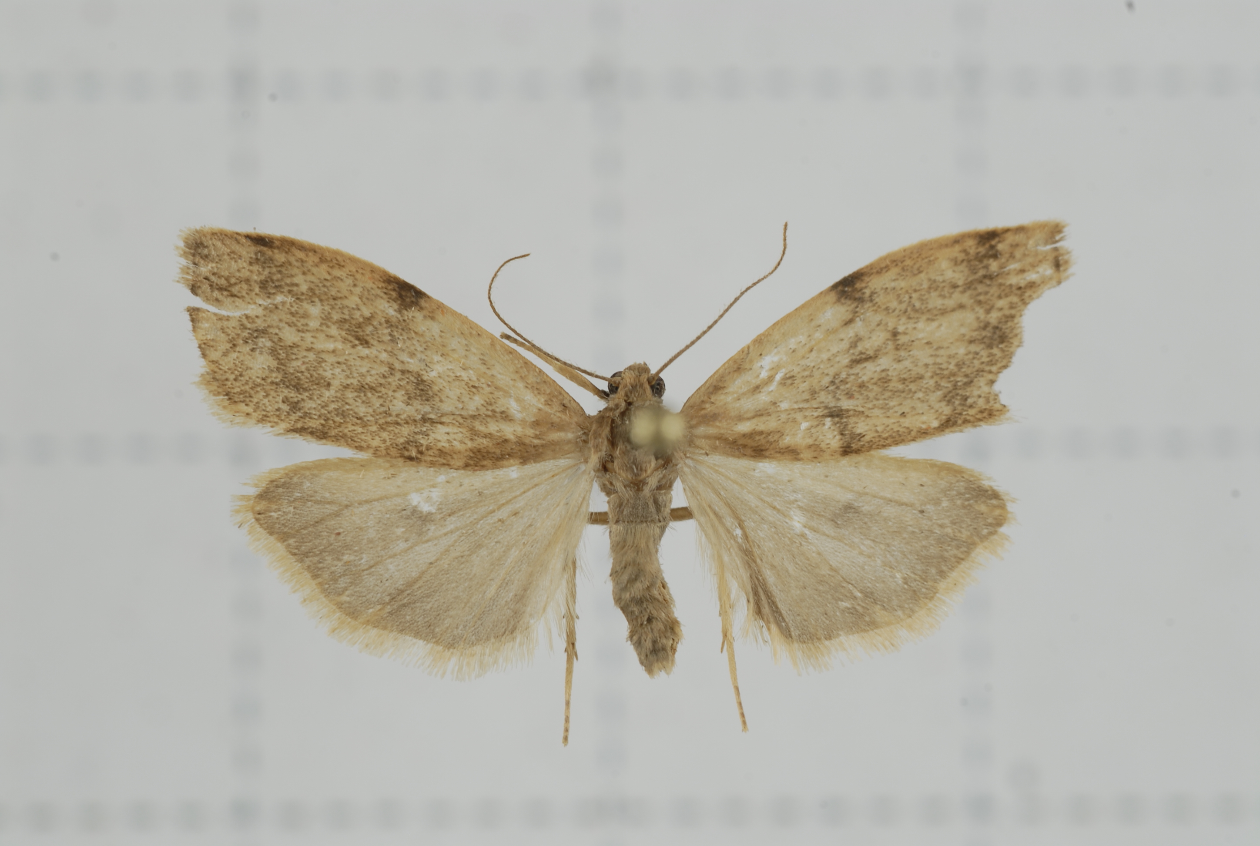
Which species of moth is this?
Mithuna wilemani
